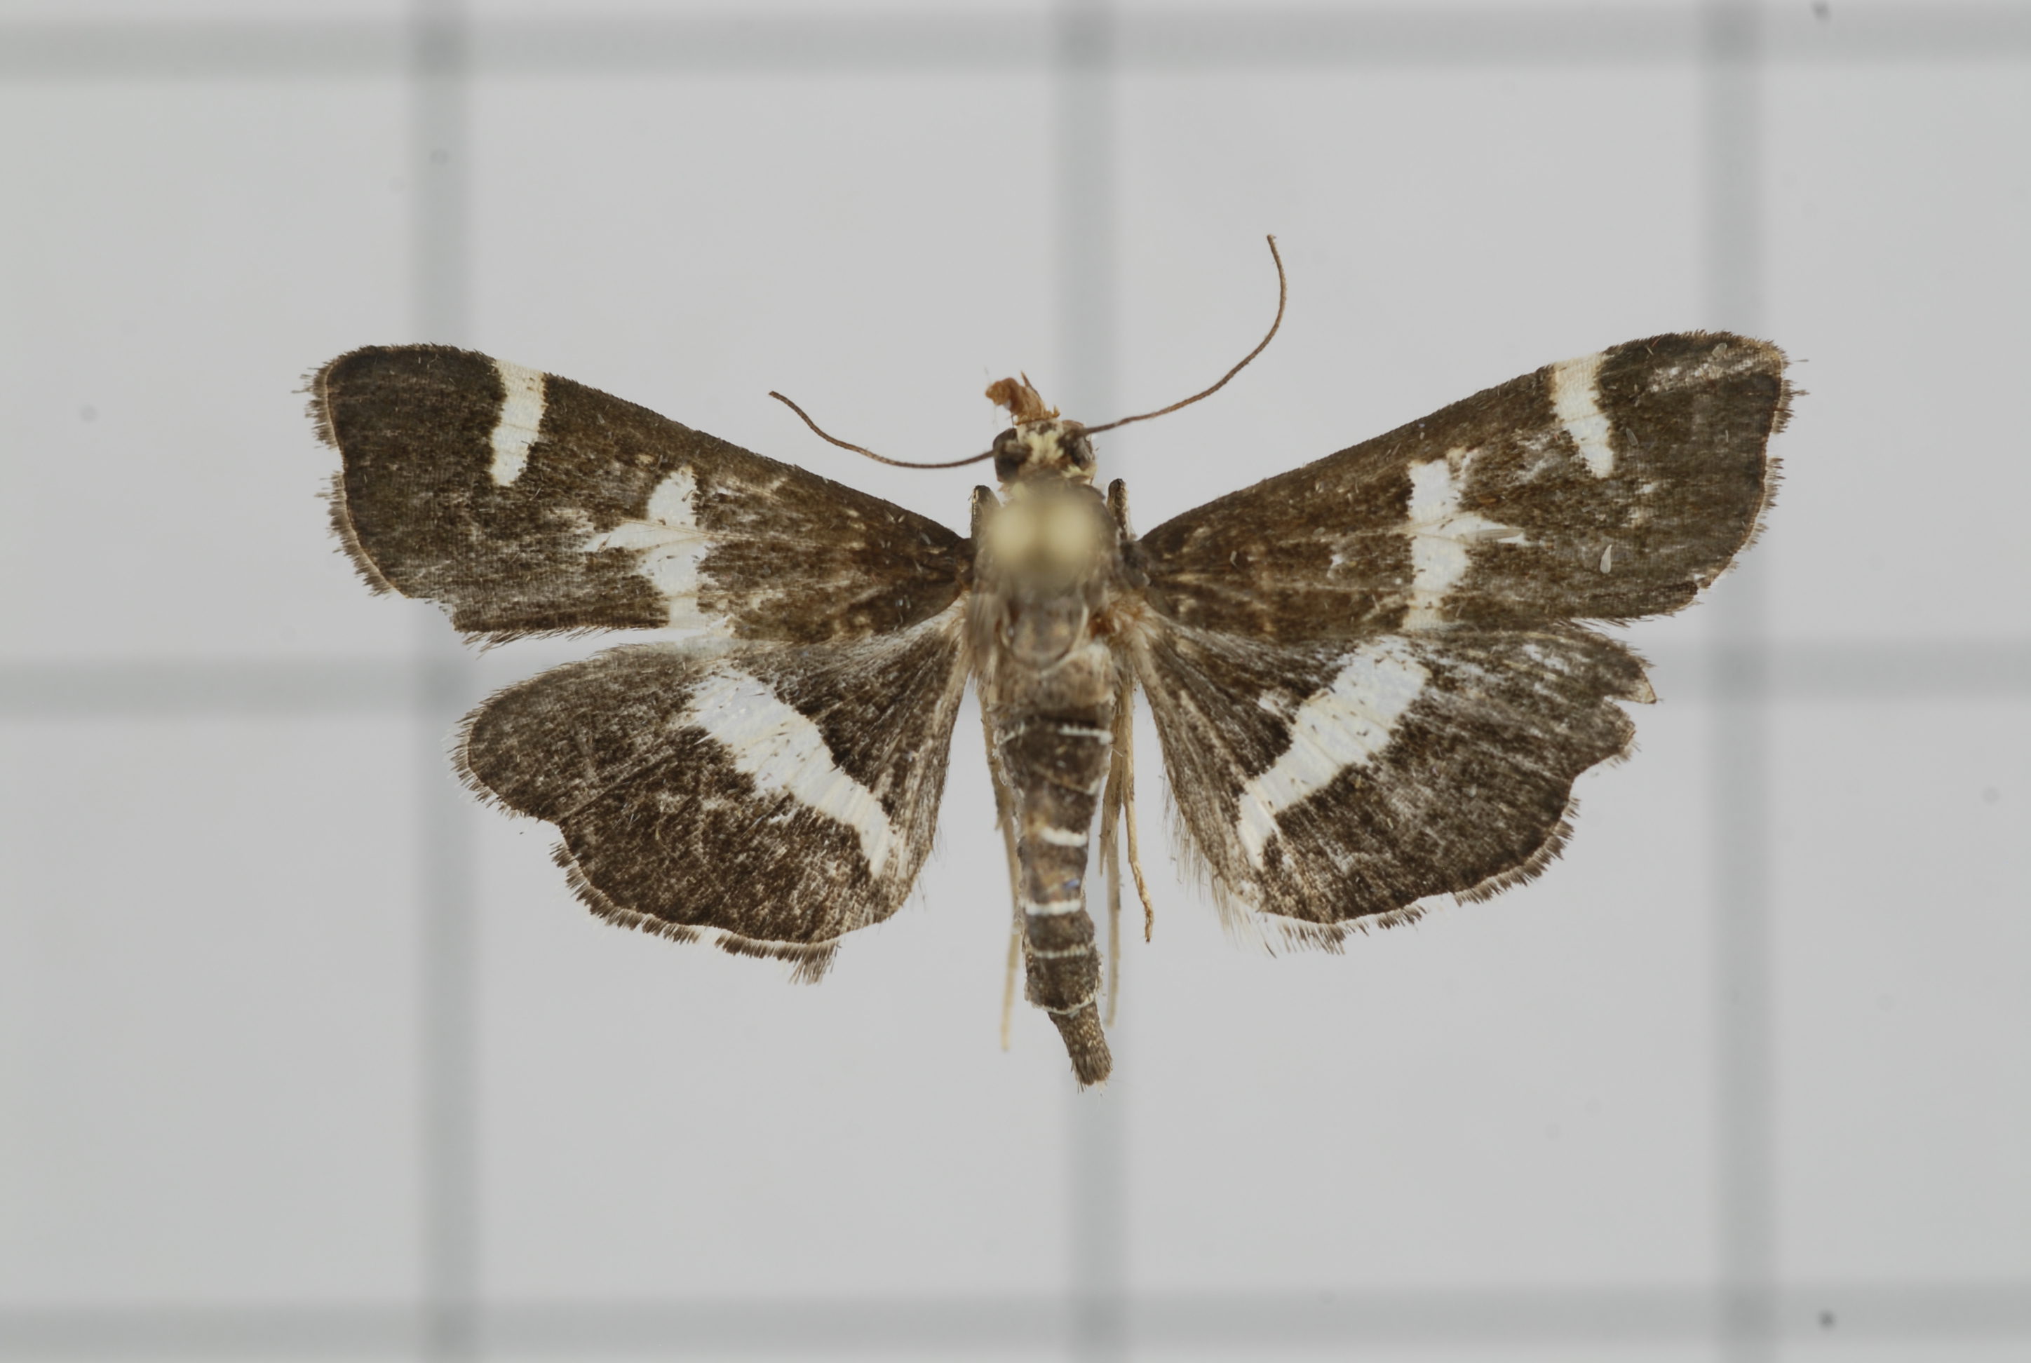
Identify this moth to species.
Spoladea recurvalis
